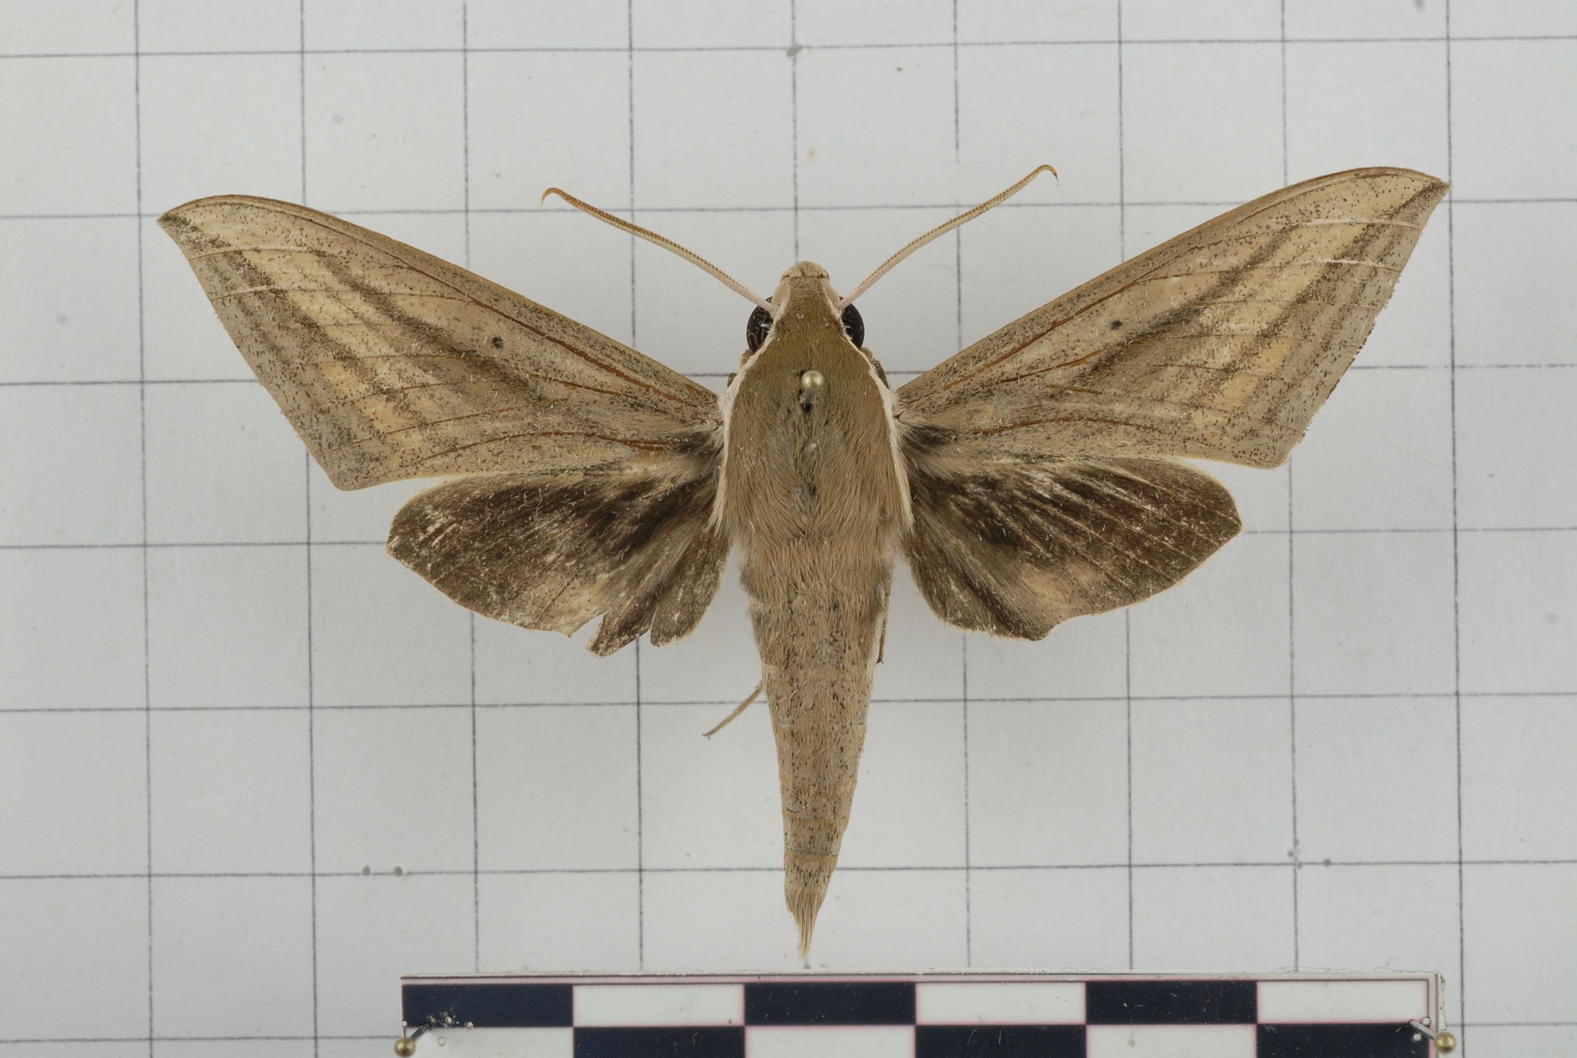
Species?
Theretra lucasii
